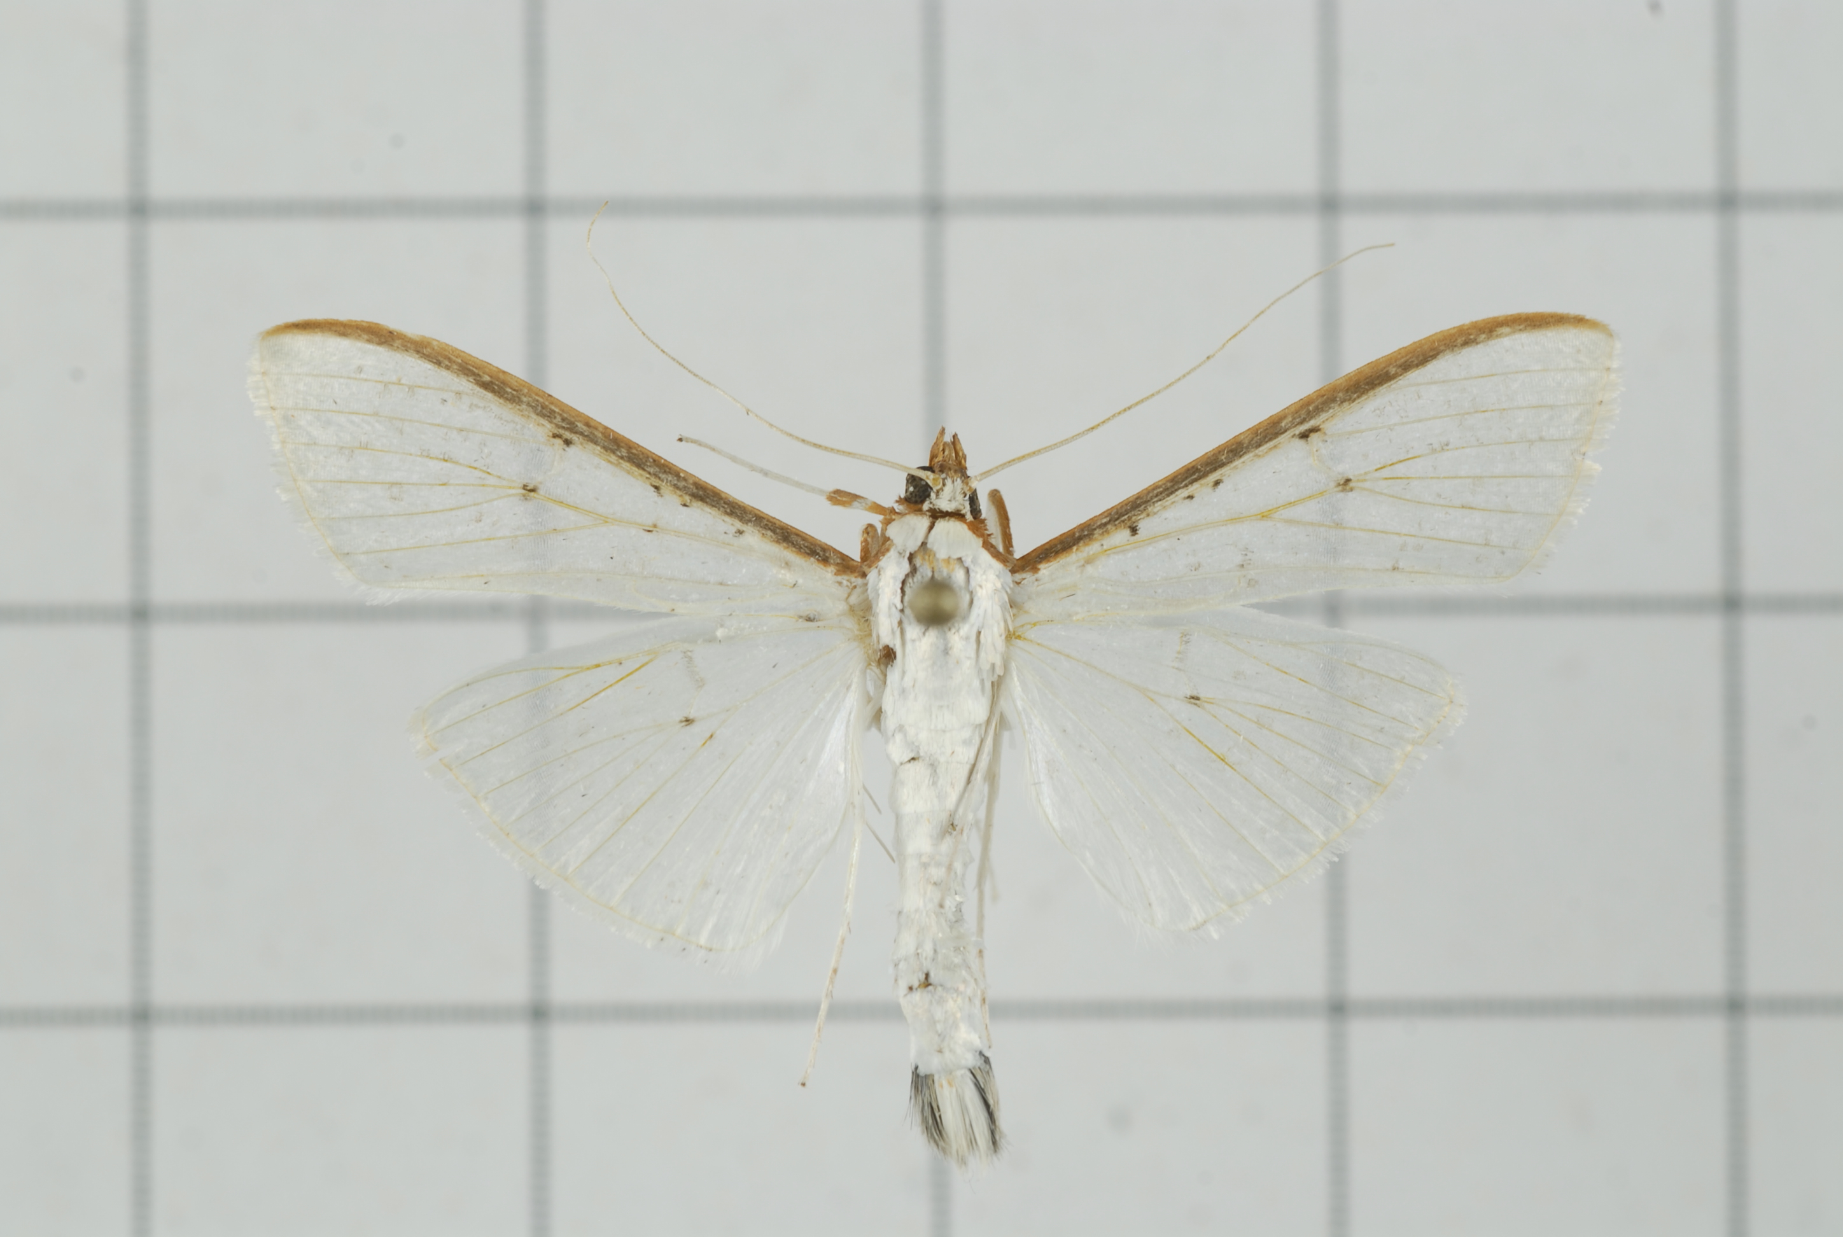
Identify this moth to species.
Palpita asiaticalis
